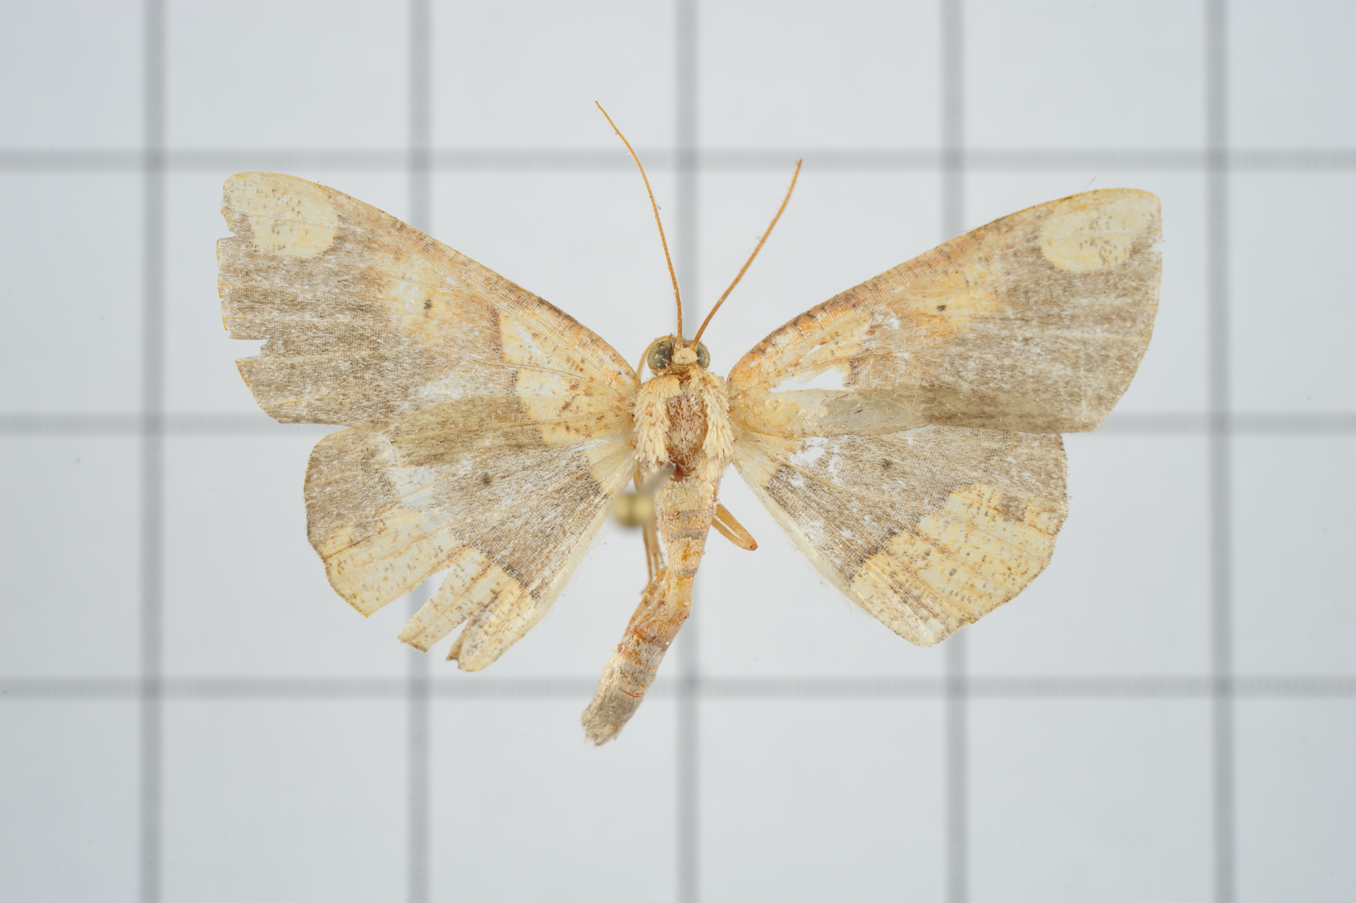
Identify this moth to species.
Platycerota particolor
